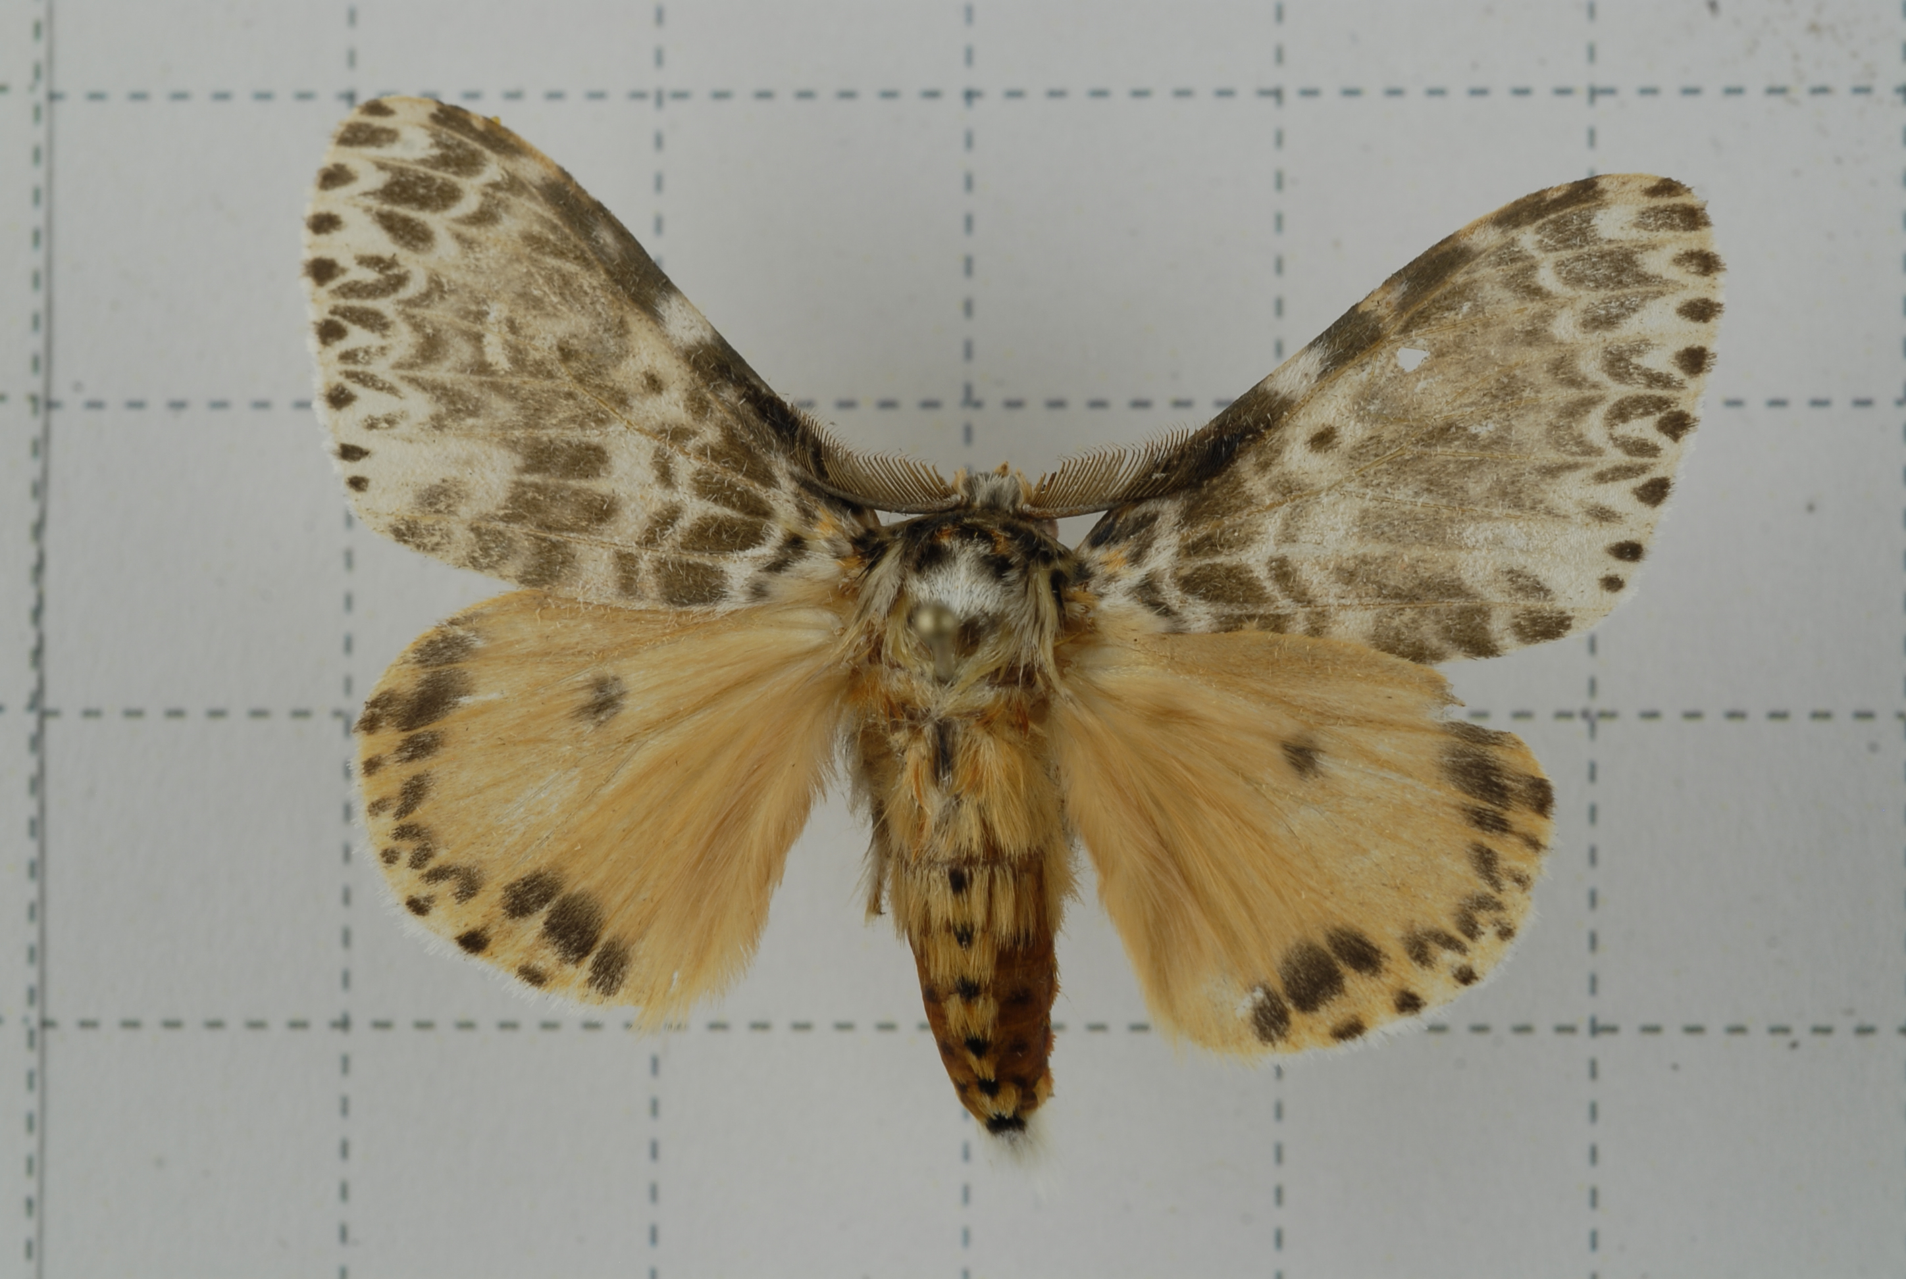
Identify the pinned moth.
Lymantria mathura subpallida
